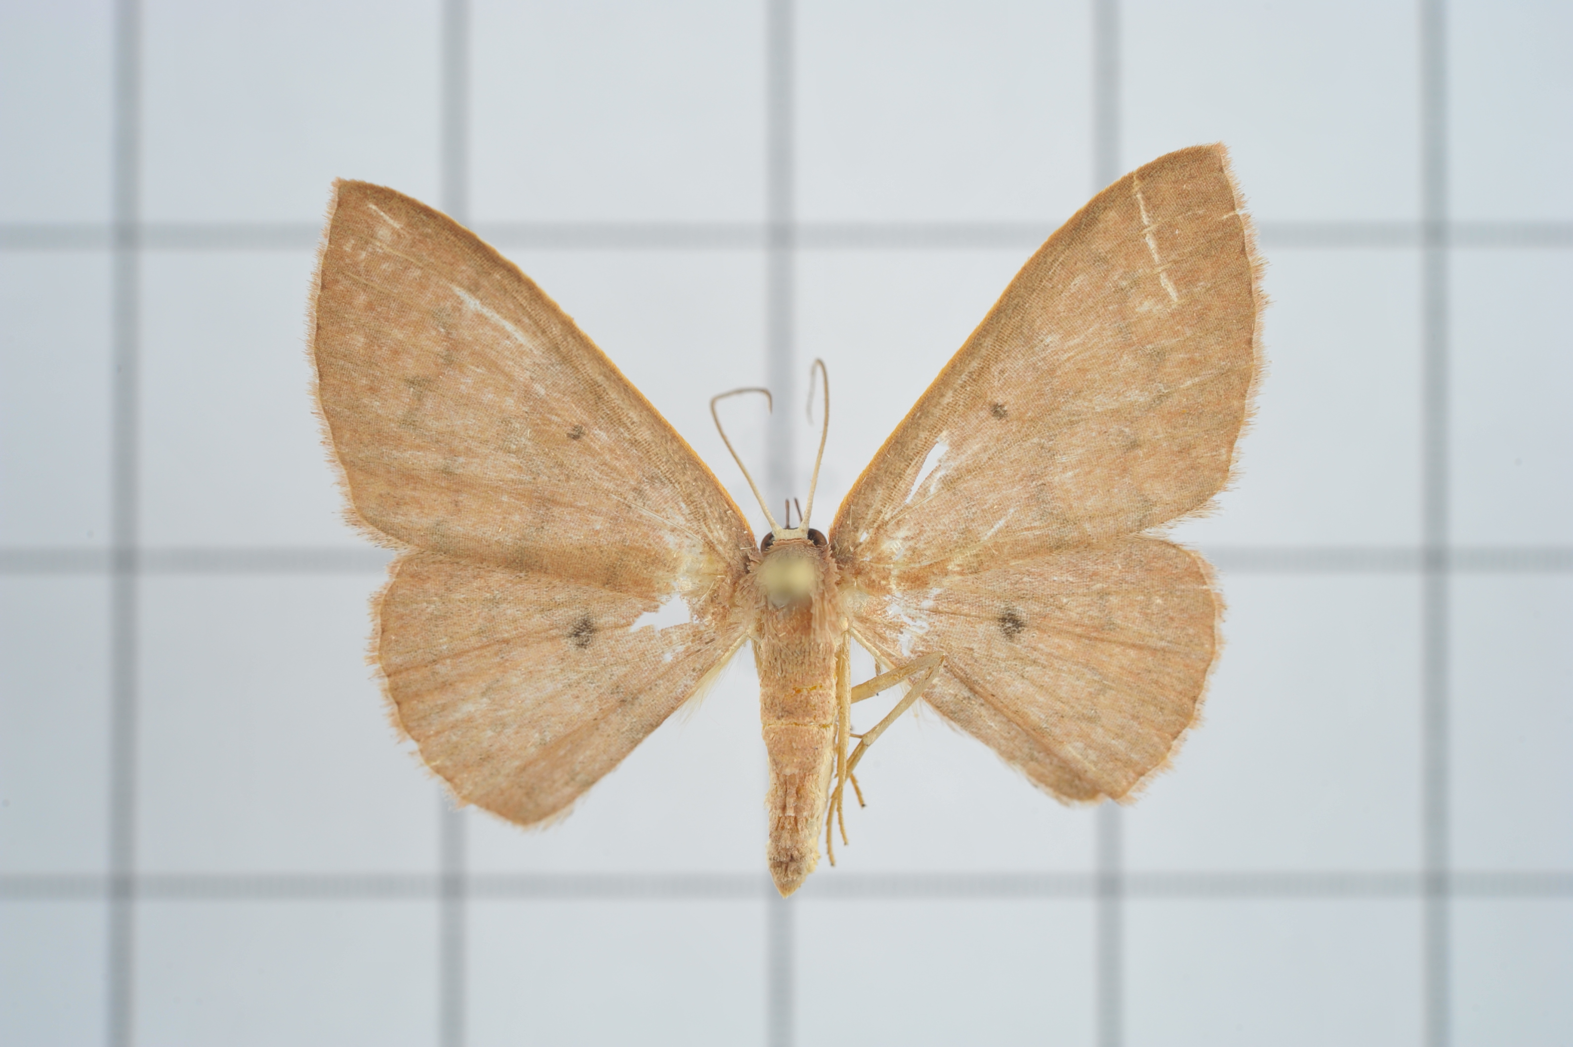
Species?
Organopoda carnearia carnearia
